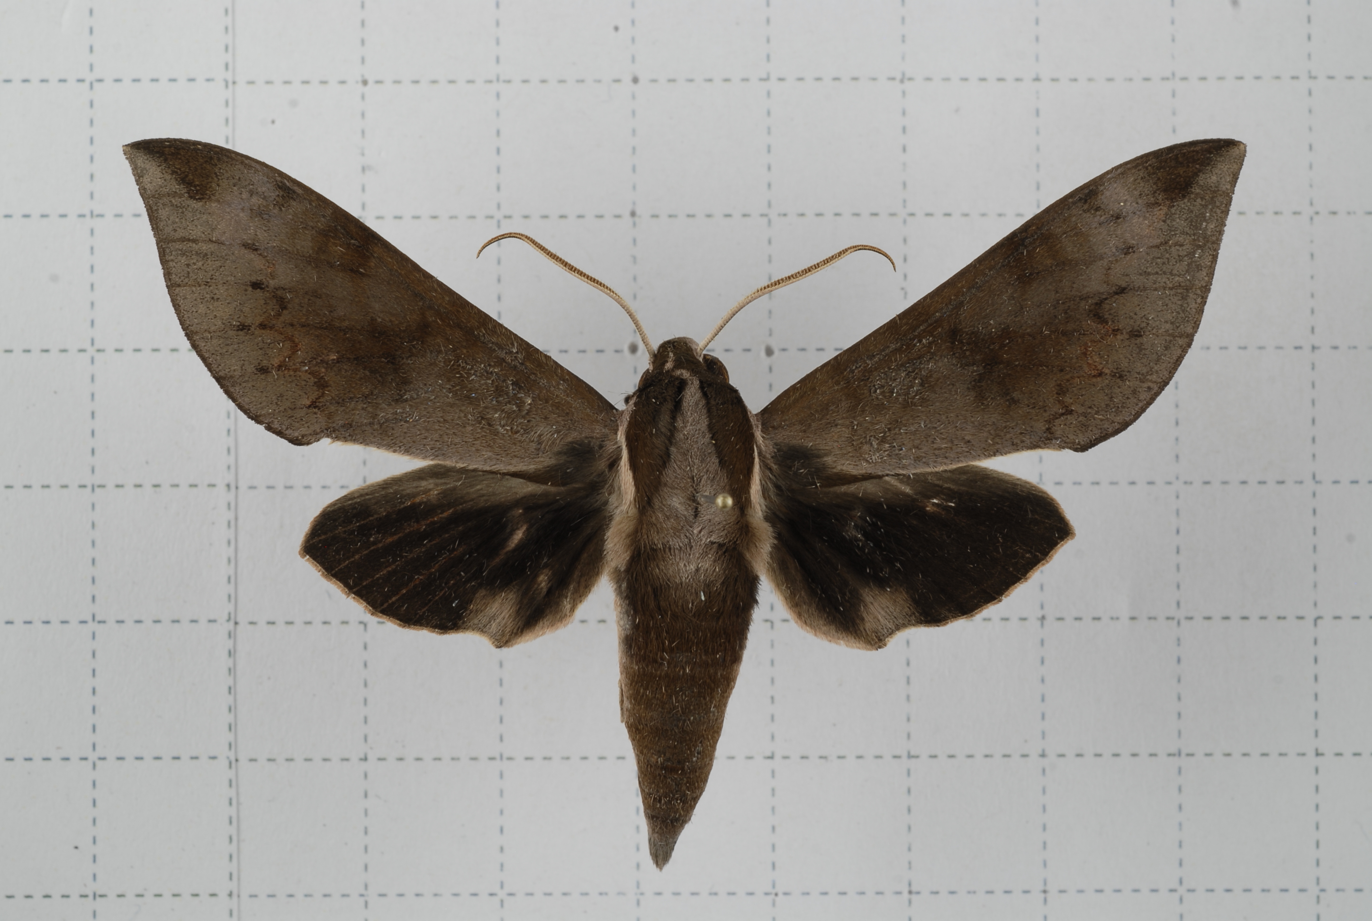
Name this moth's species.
Acosmerycoides harterti
